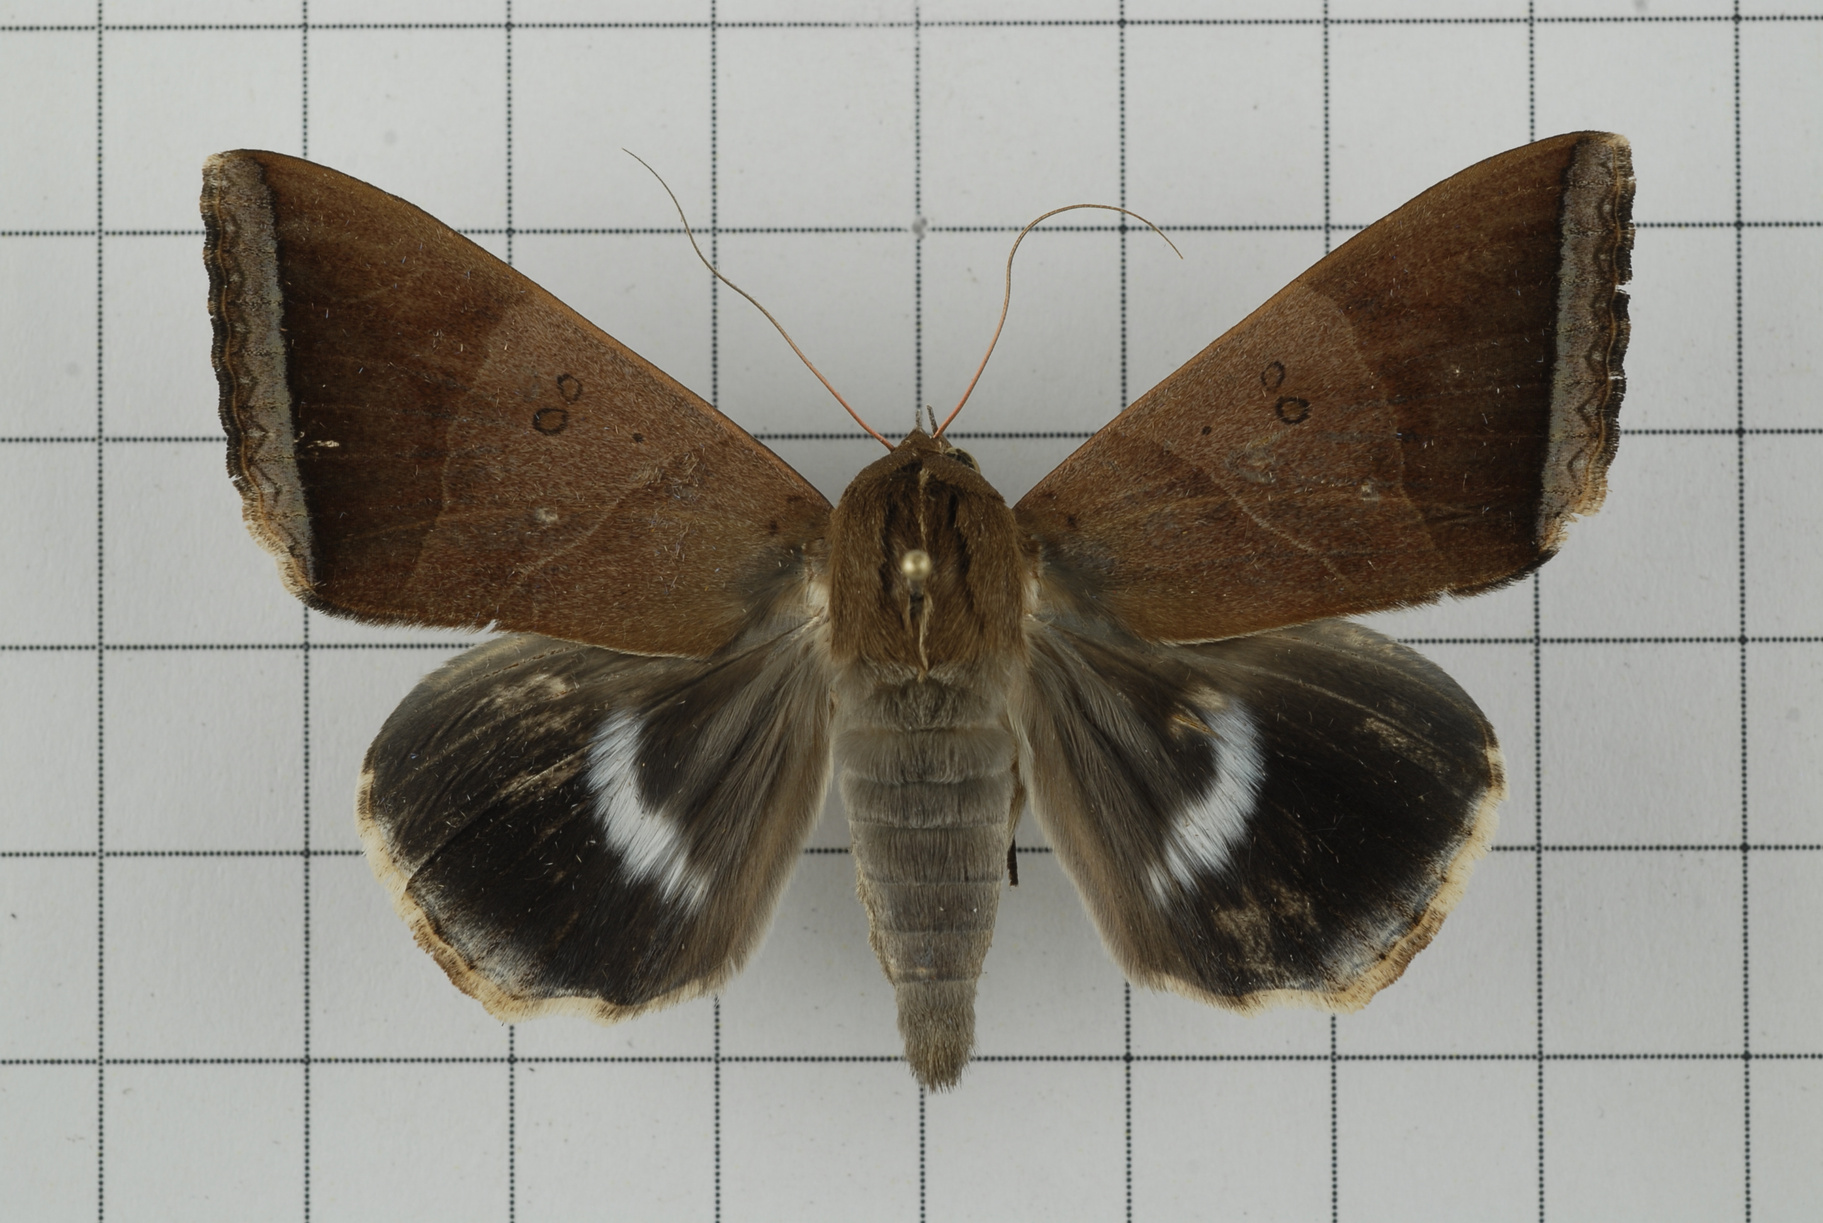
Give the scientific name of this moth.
Artena dotata
